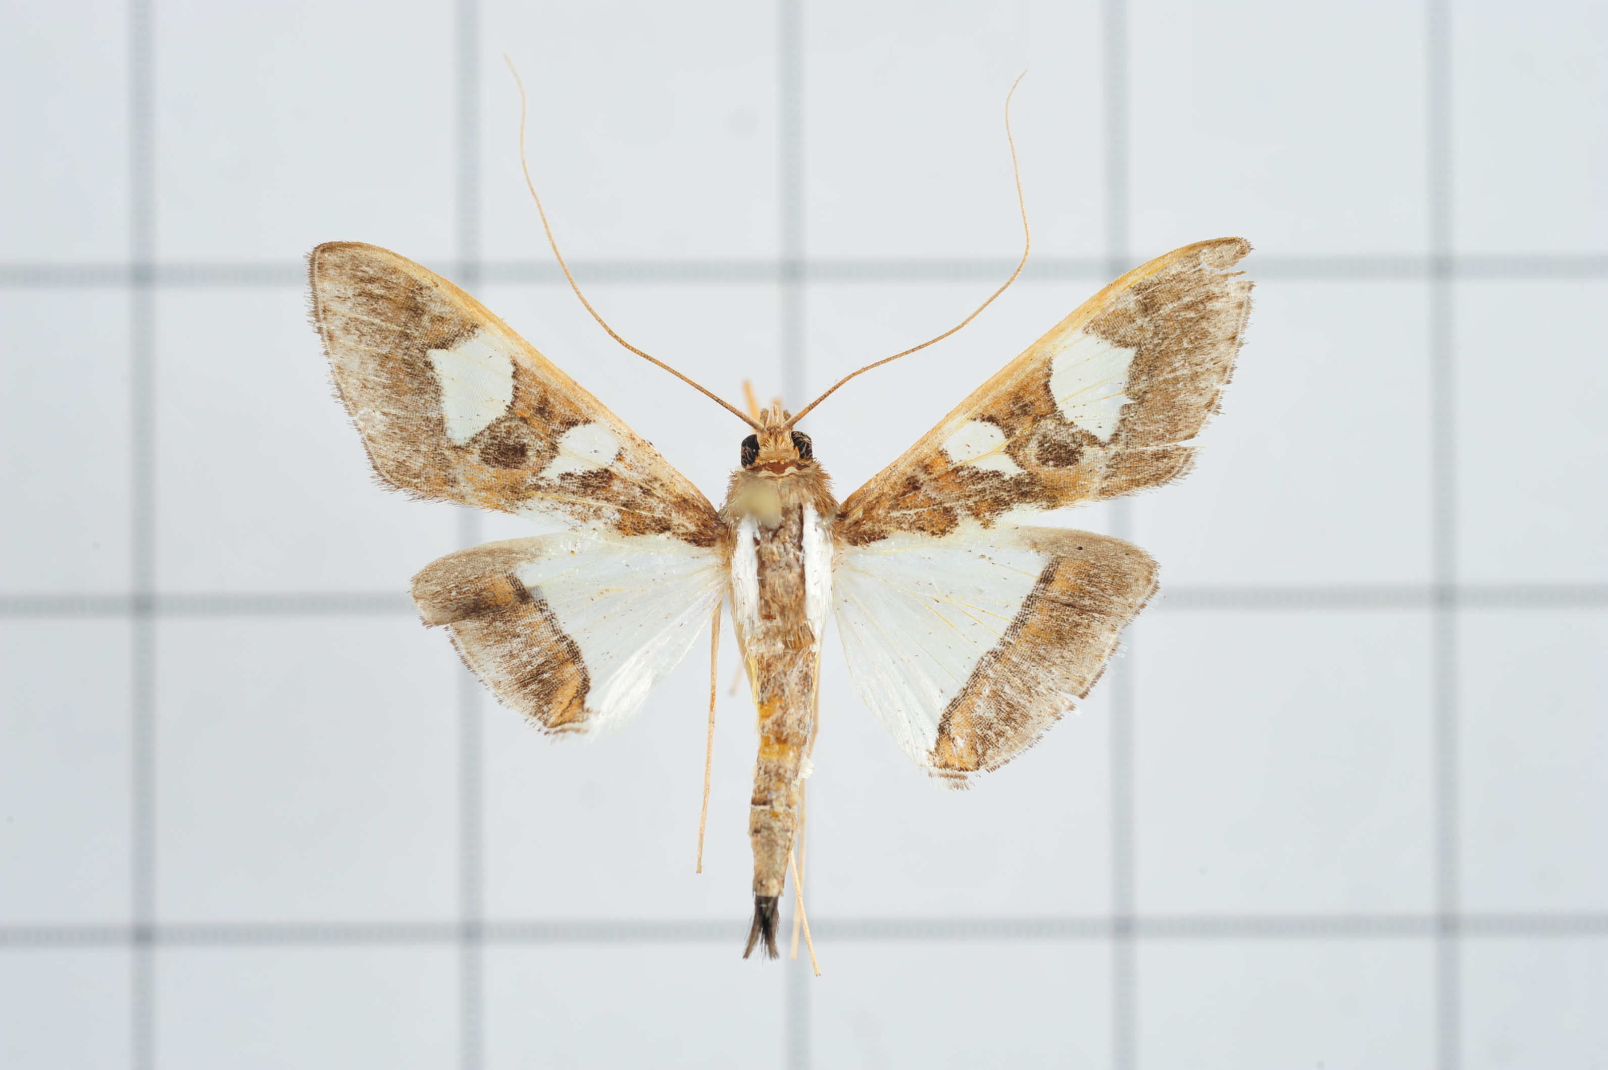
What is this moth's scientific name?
Glyphodes bivitralis
